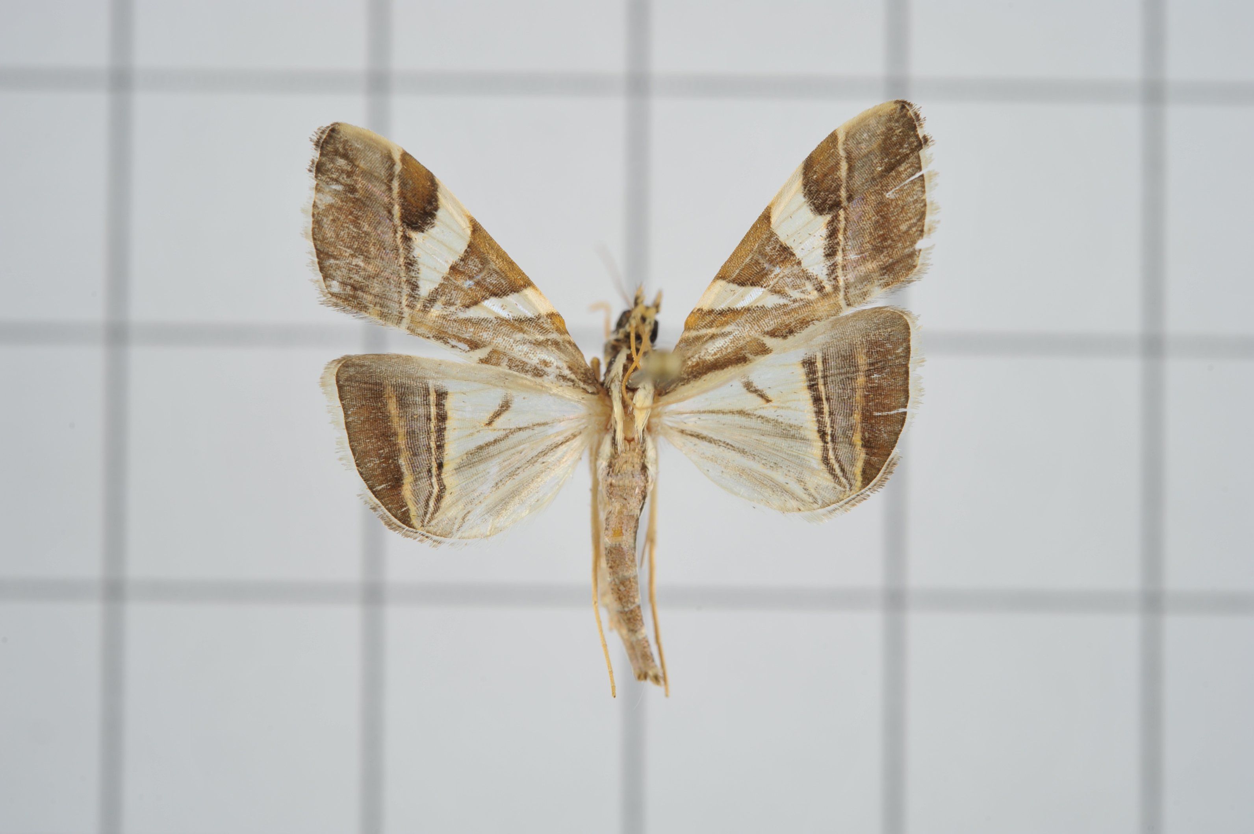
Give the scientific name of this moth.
Agrioglypta itysalis
